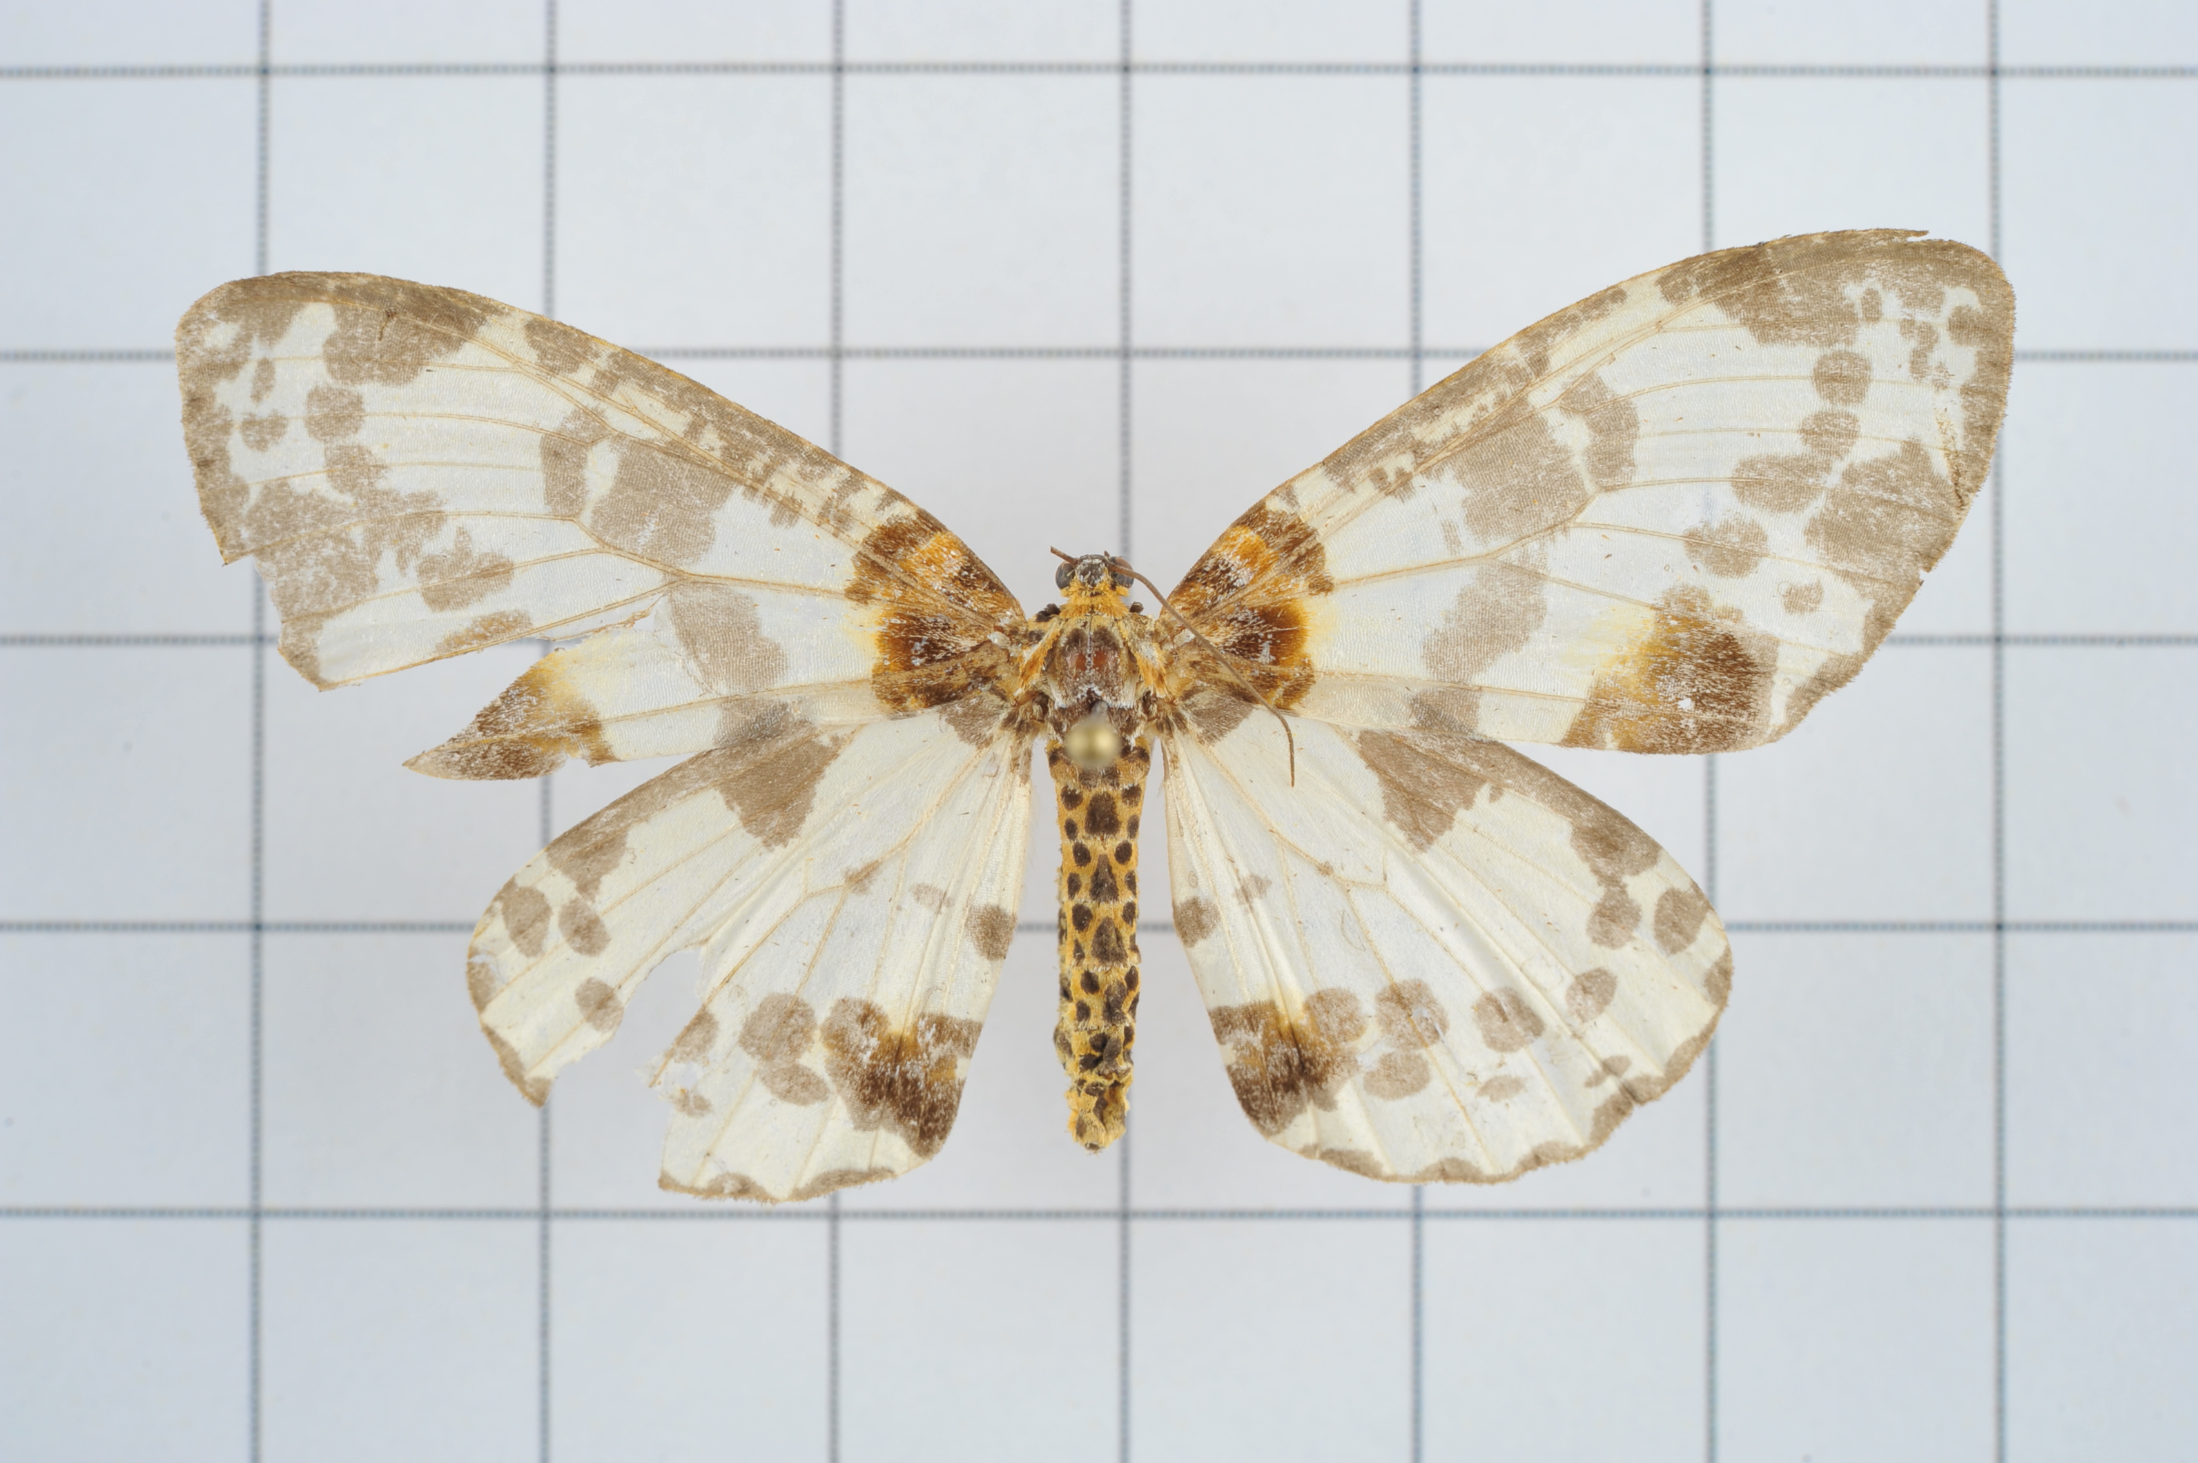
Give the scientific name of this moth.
Abraxas formosilluminata
